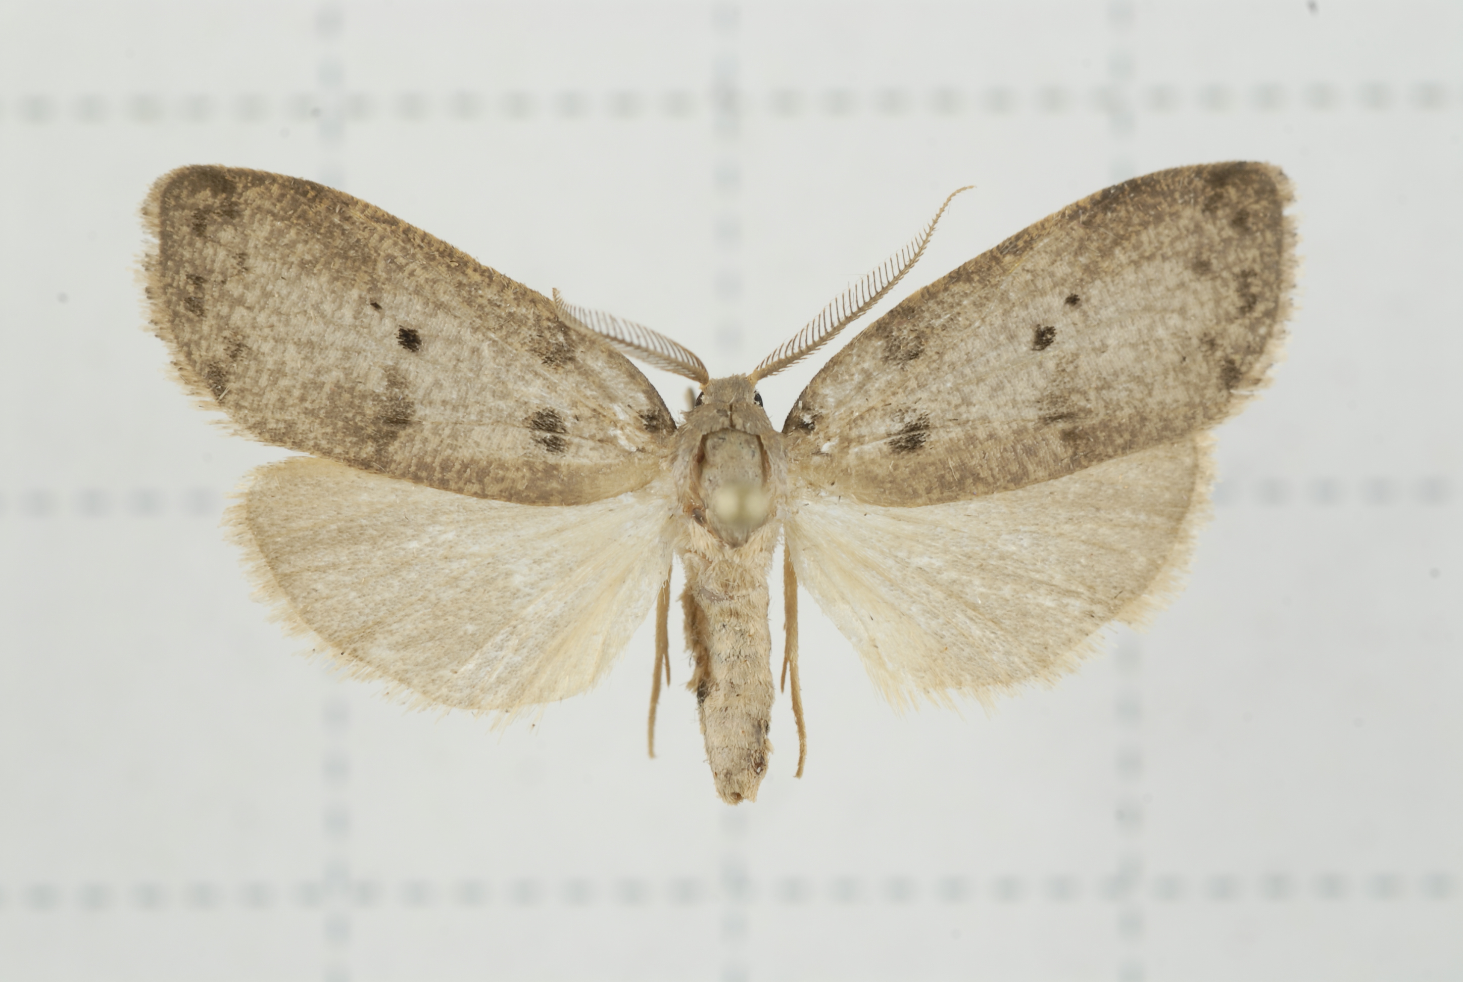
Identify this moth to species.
Eugoa grisea
